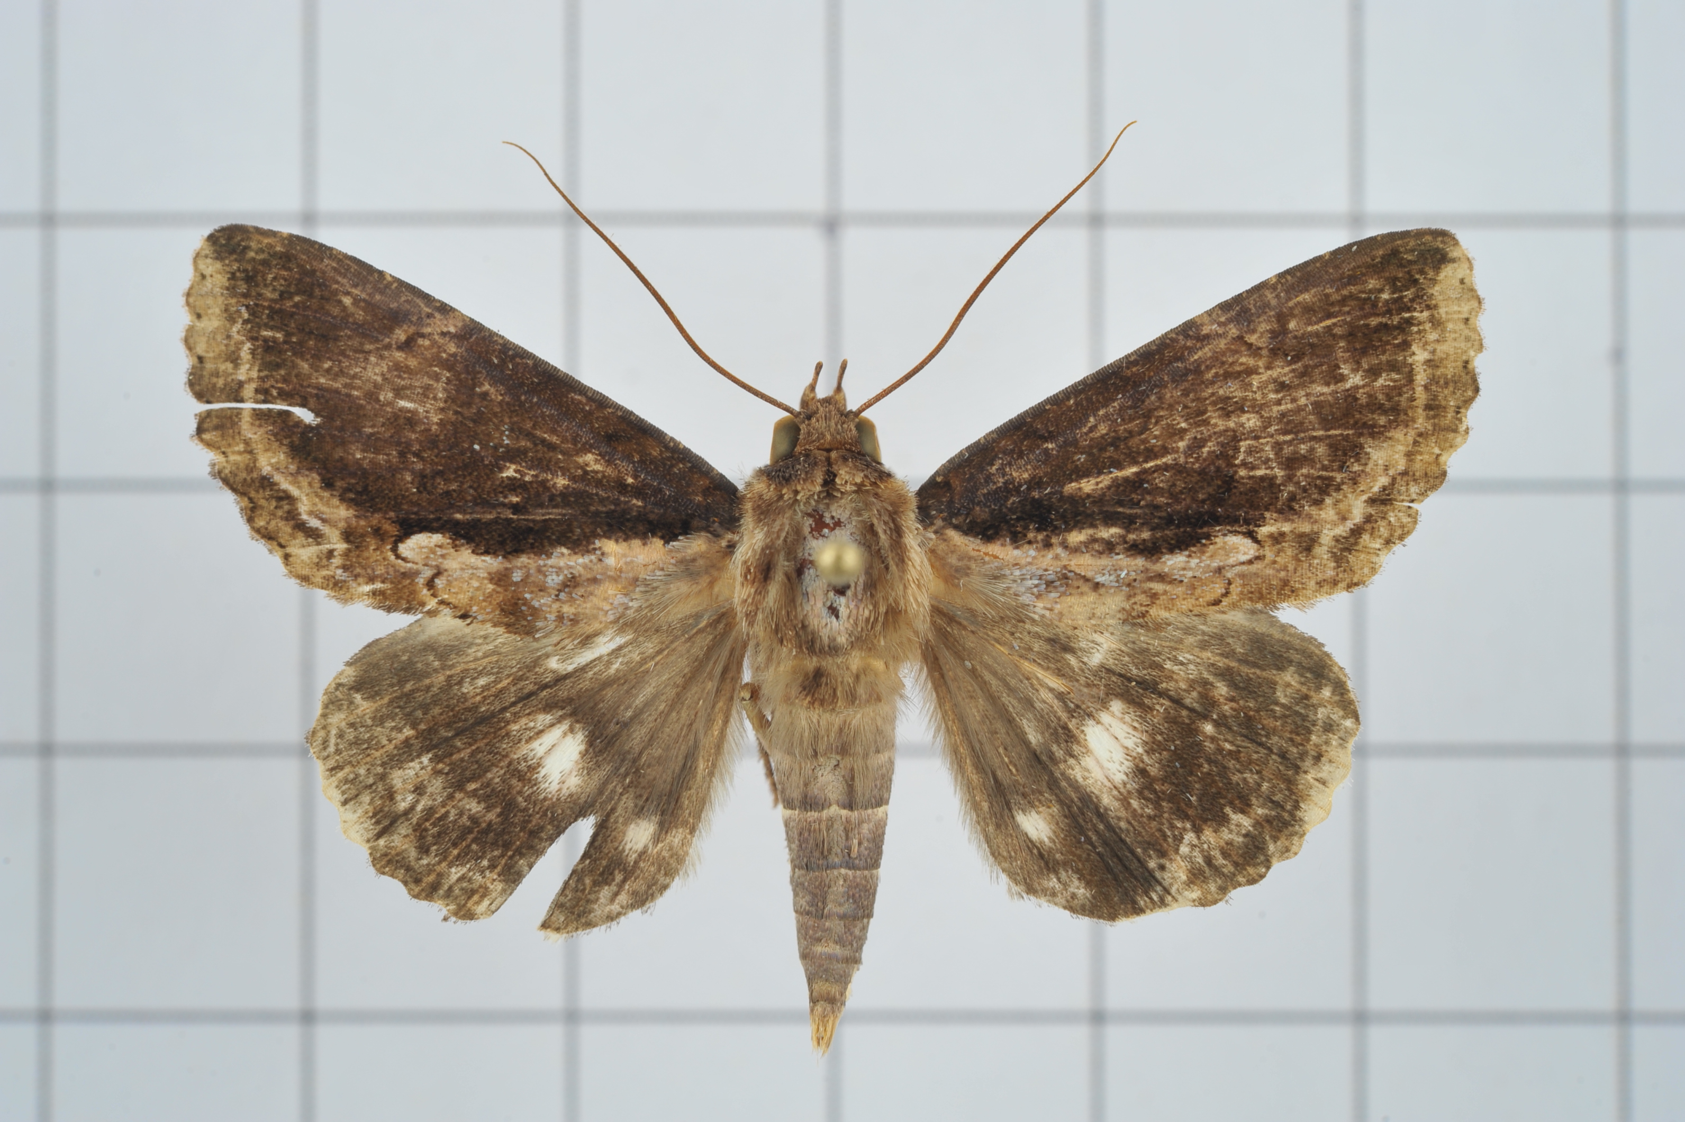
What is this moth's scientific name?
Ercheia cyllaria
